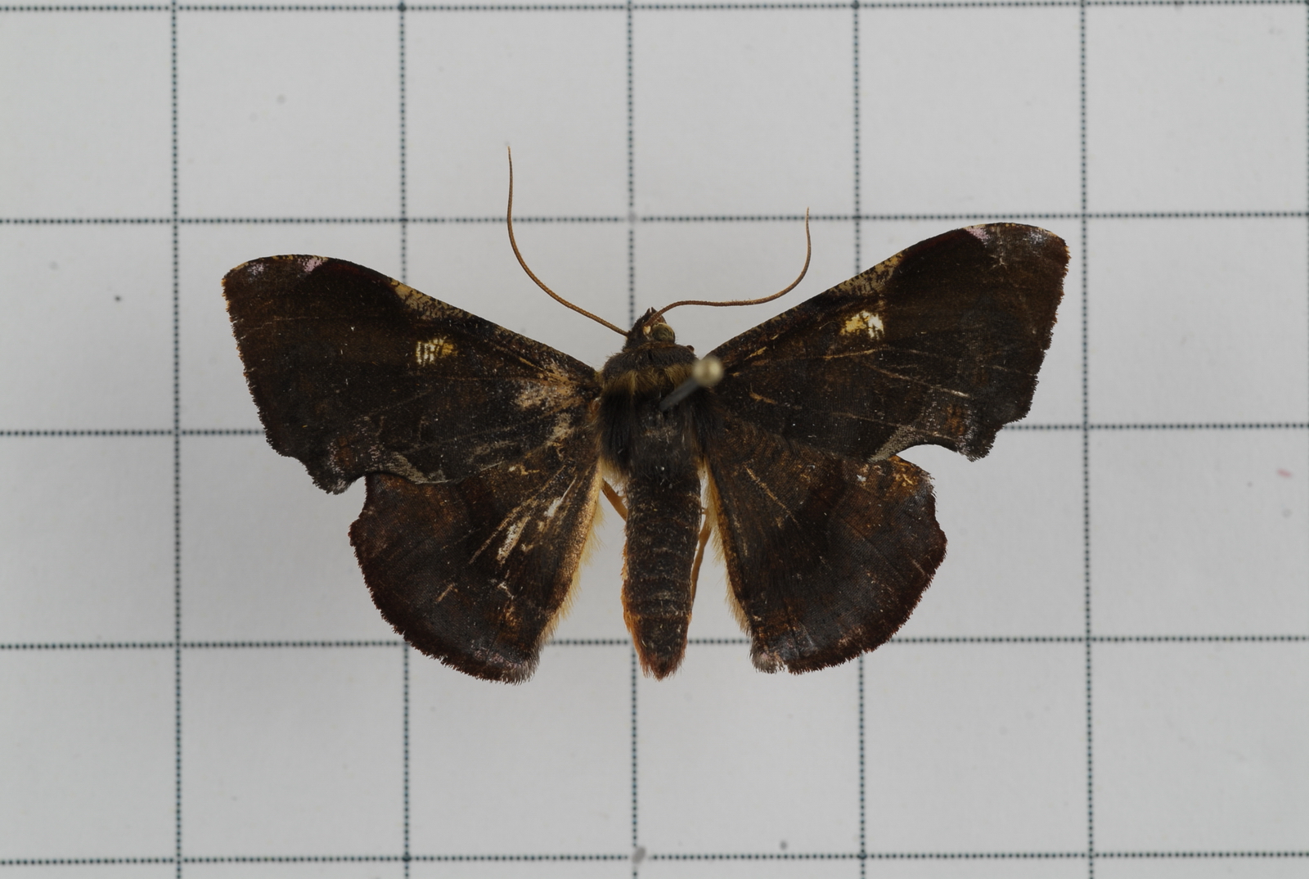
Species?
Fascellina chromataria
